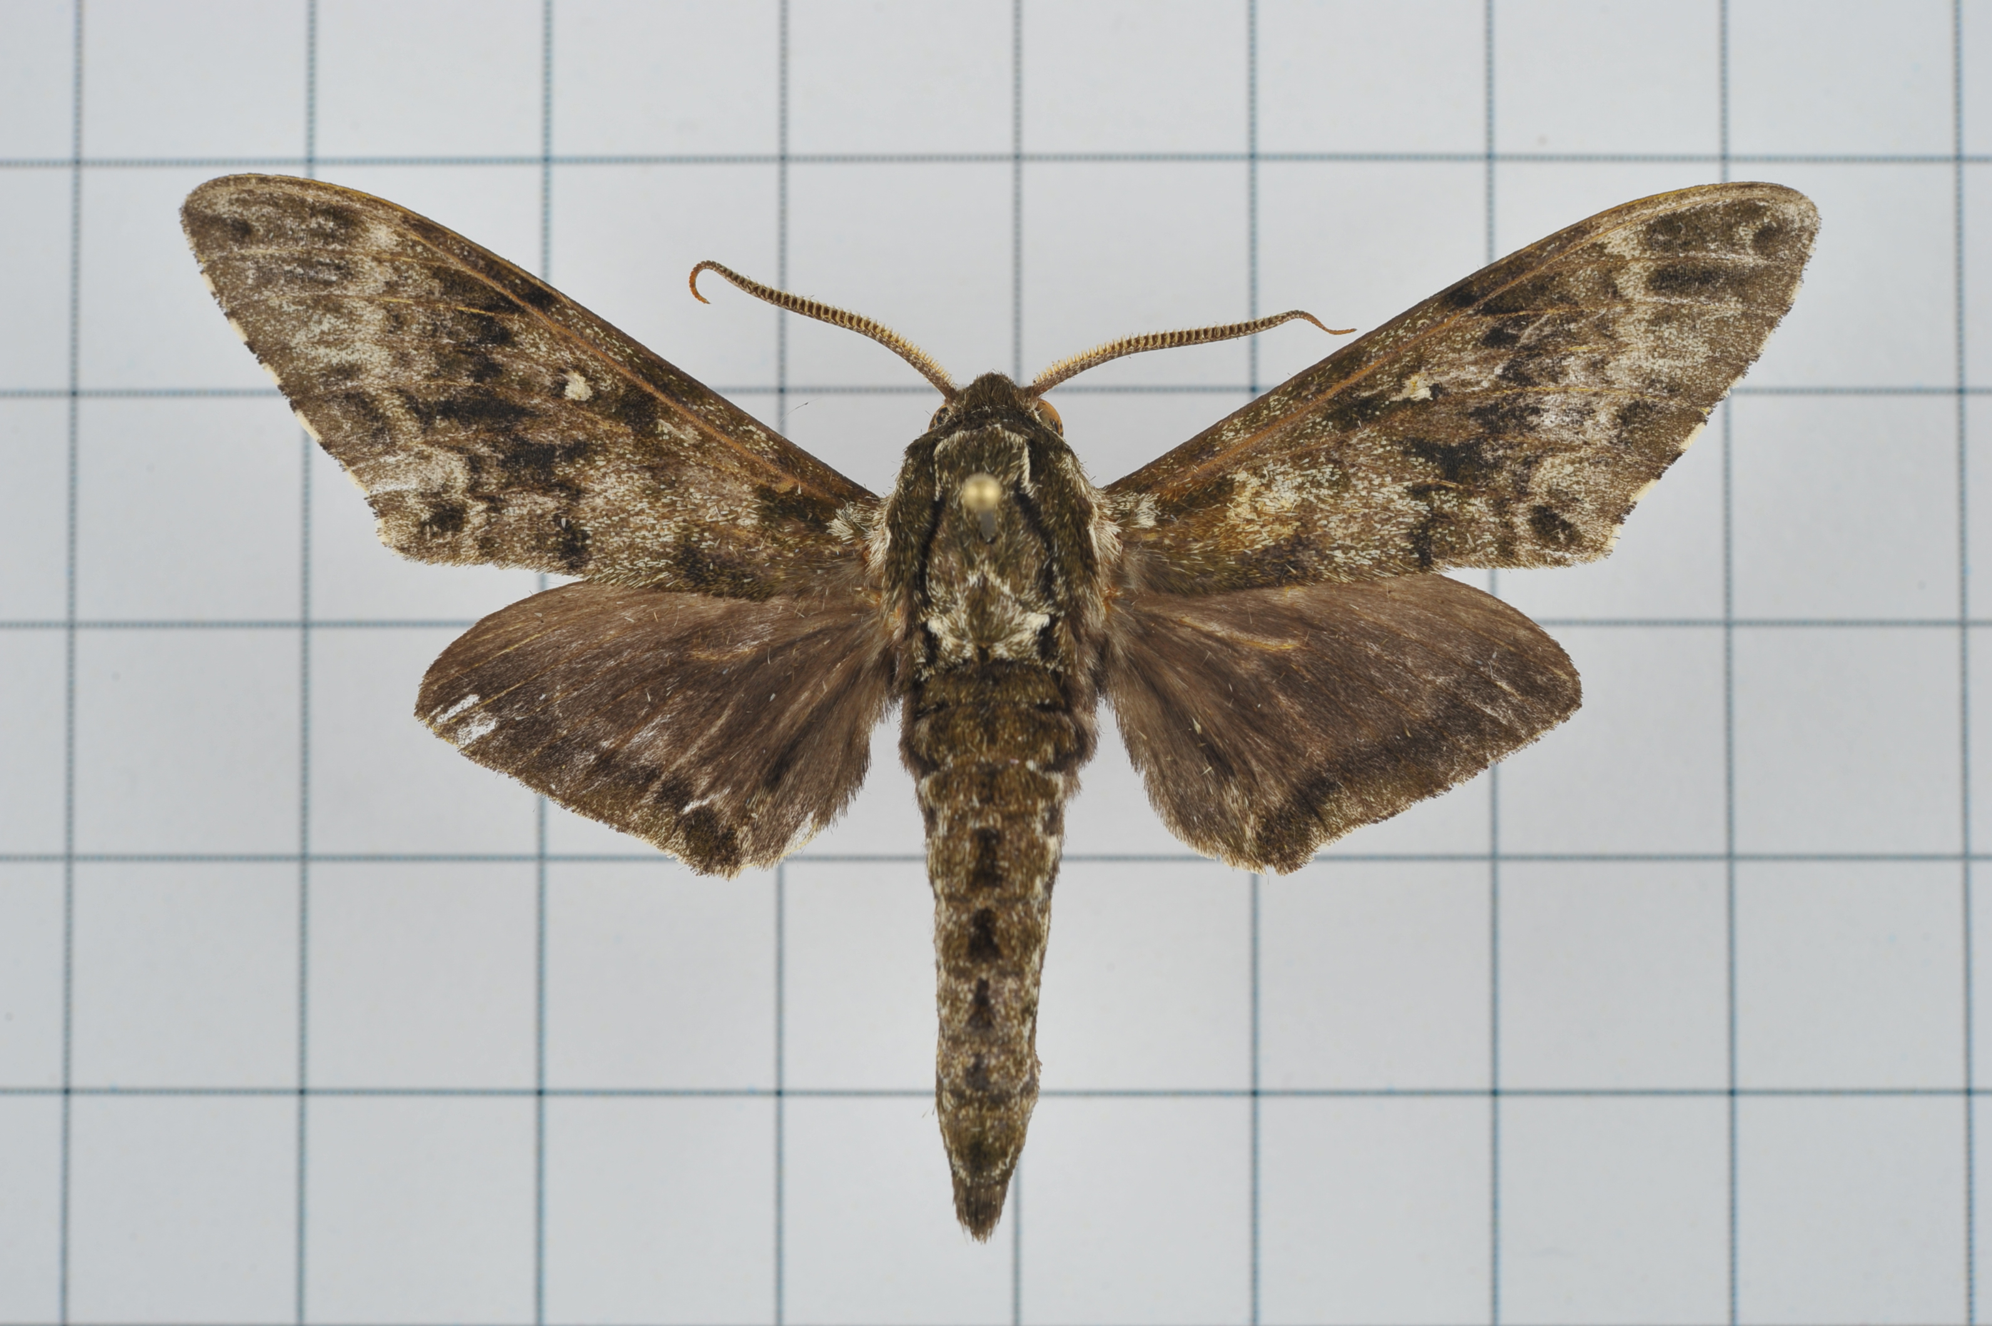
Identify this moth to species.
Dolbina formosana
